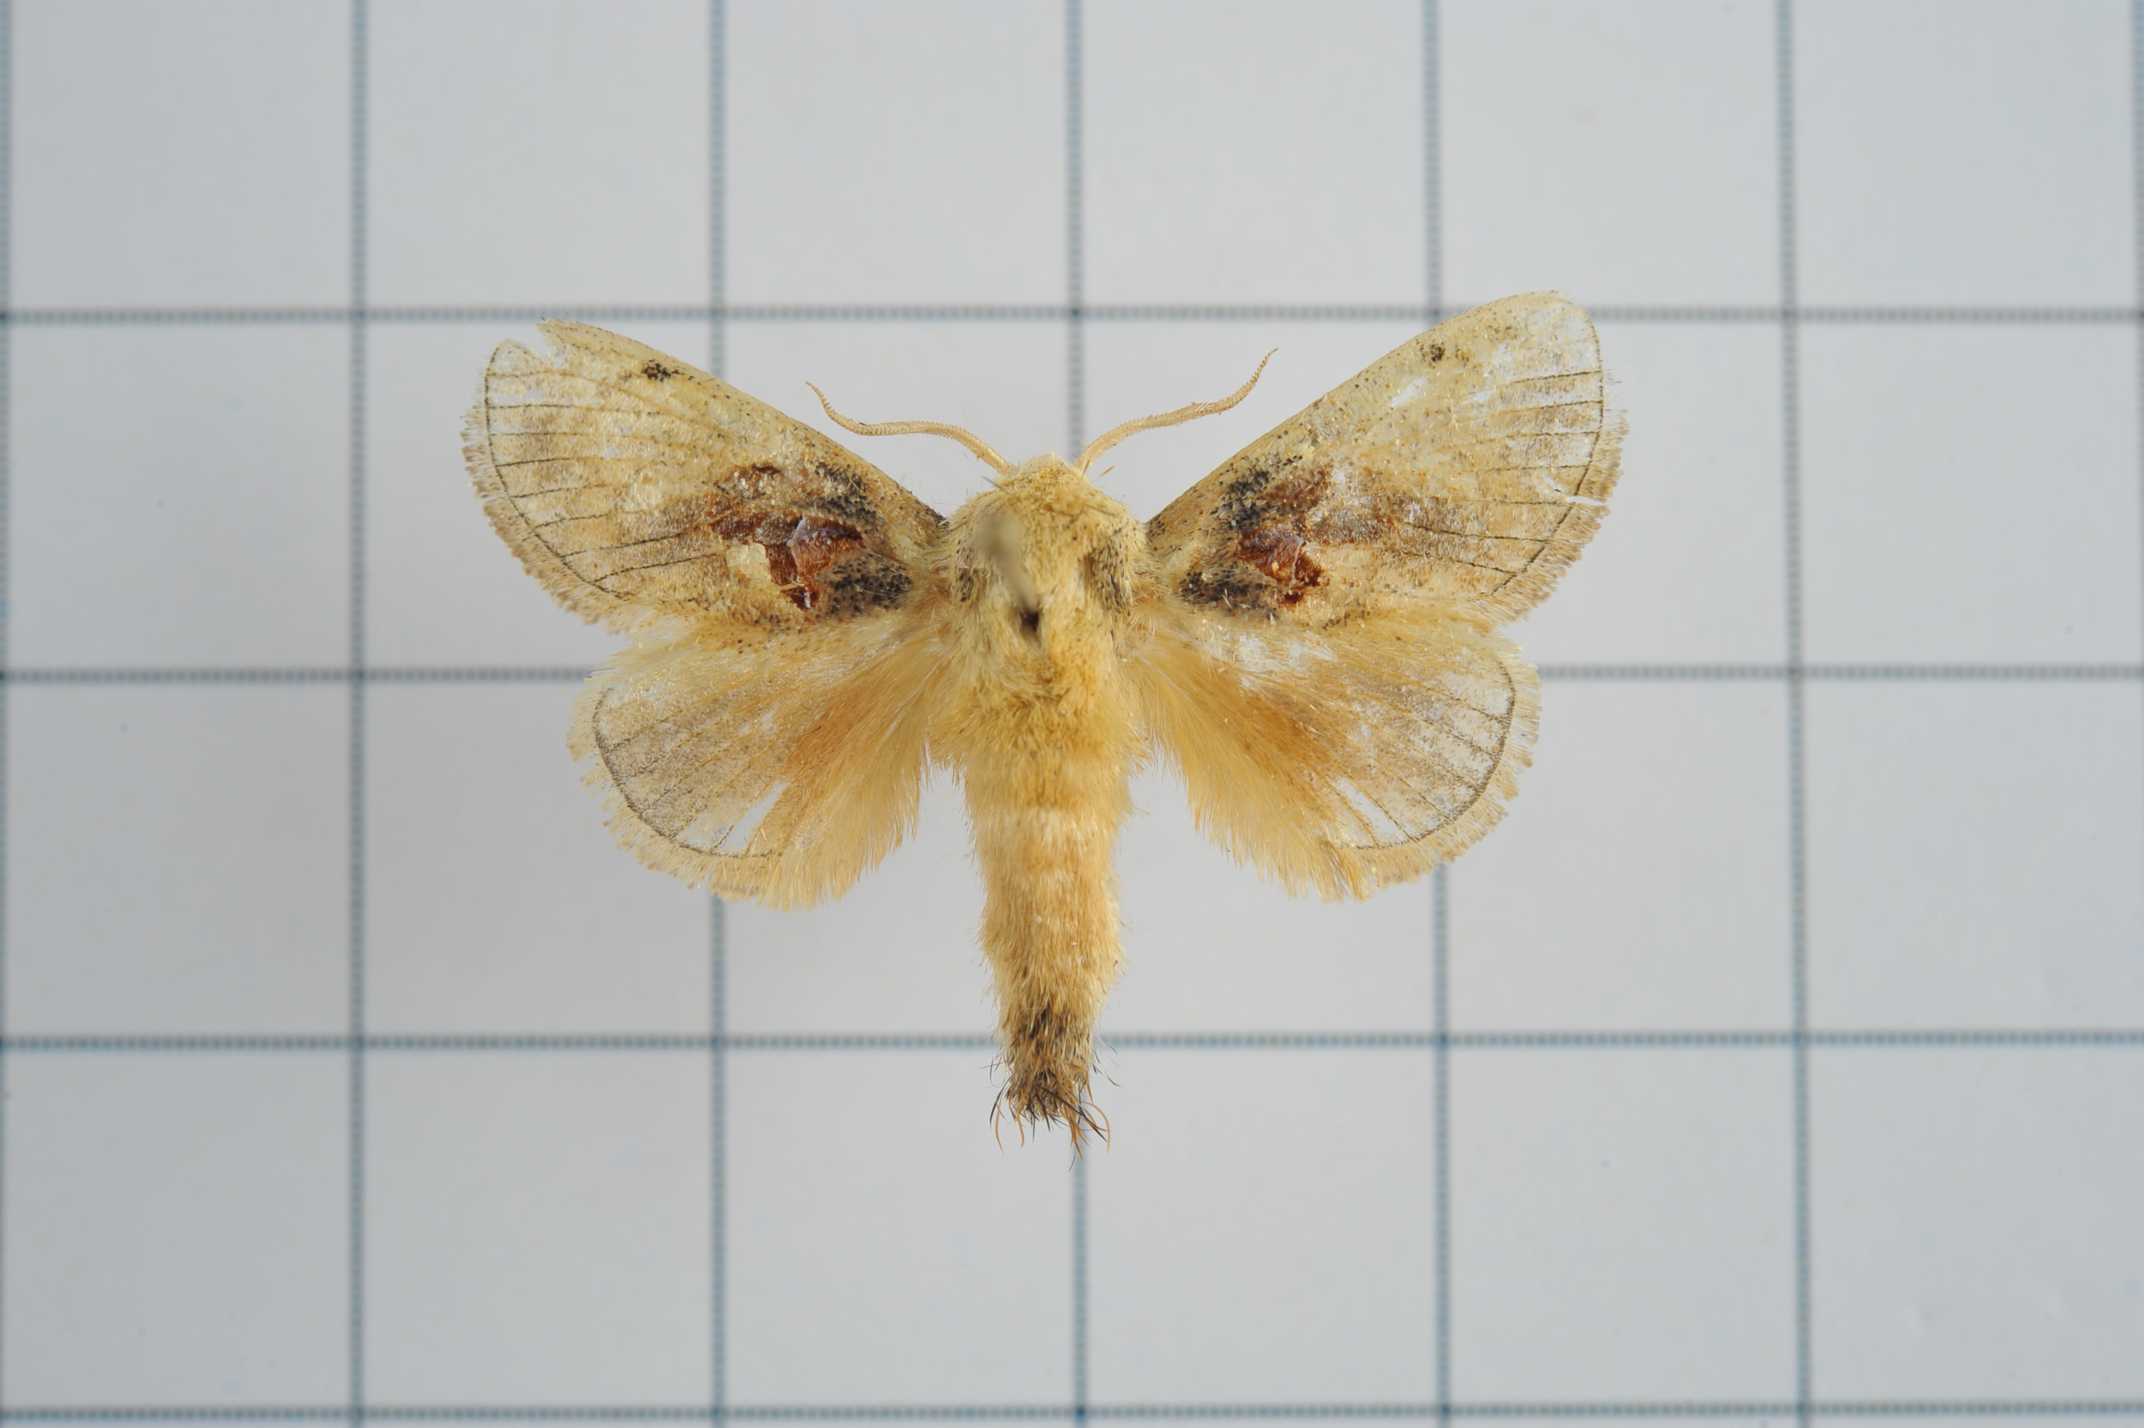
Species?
Chalcoscelides castaneipars
